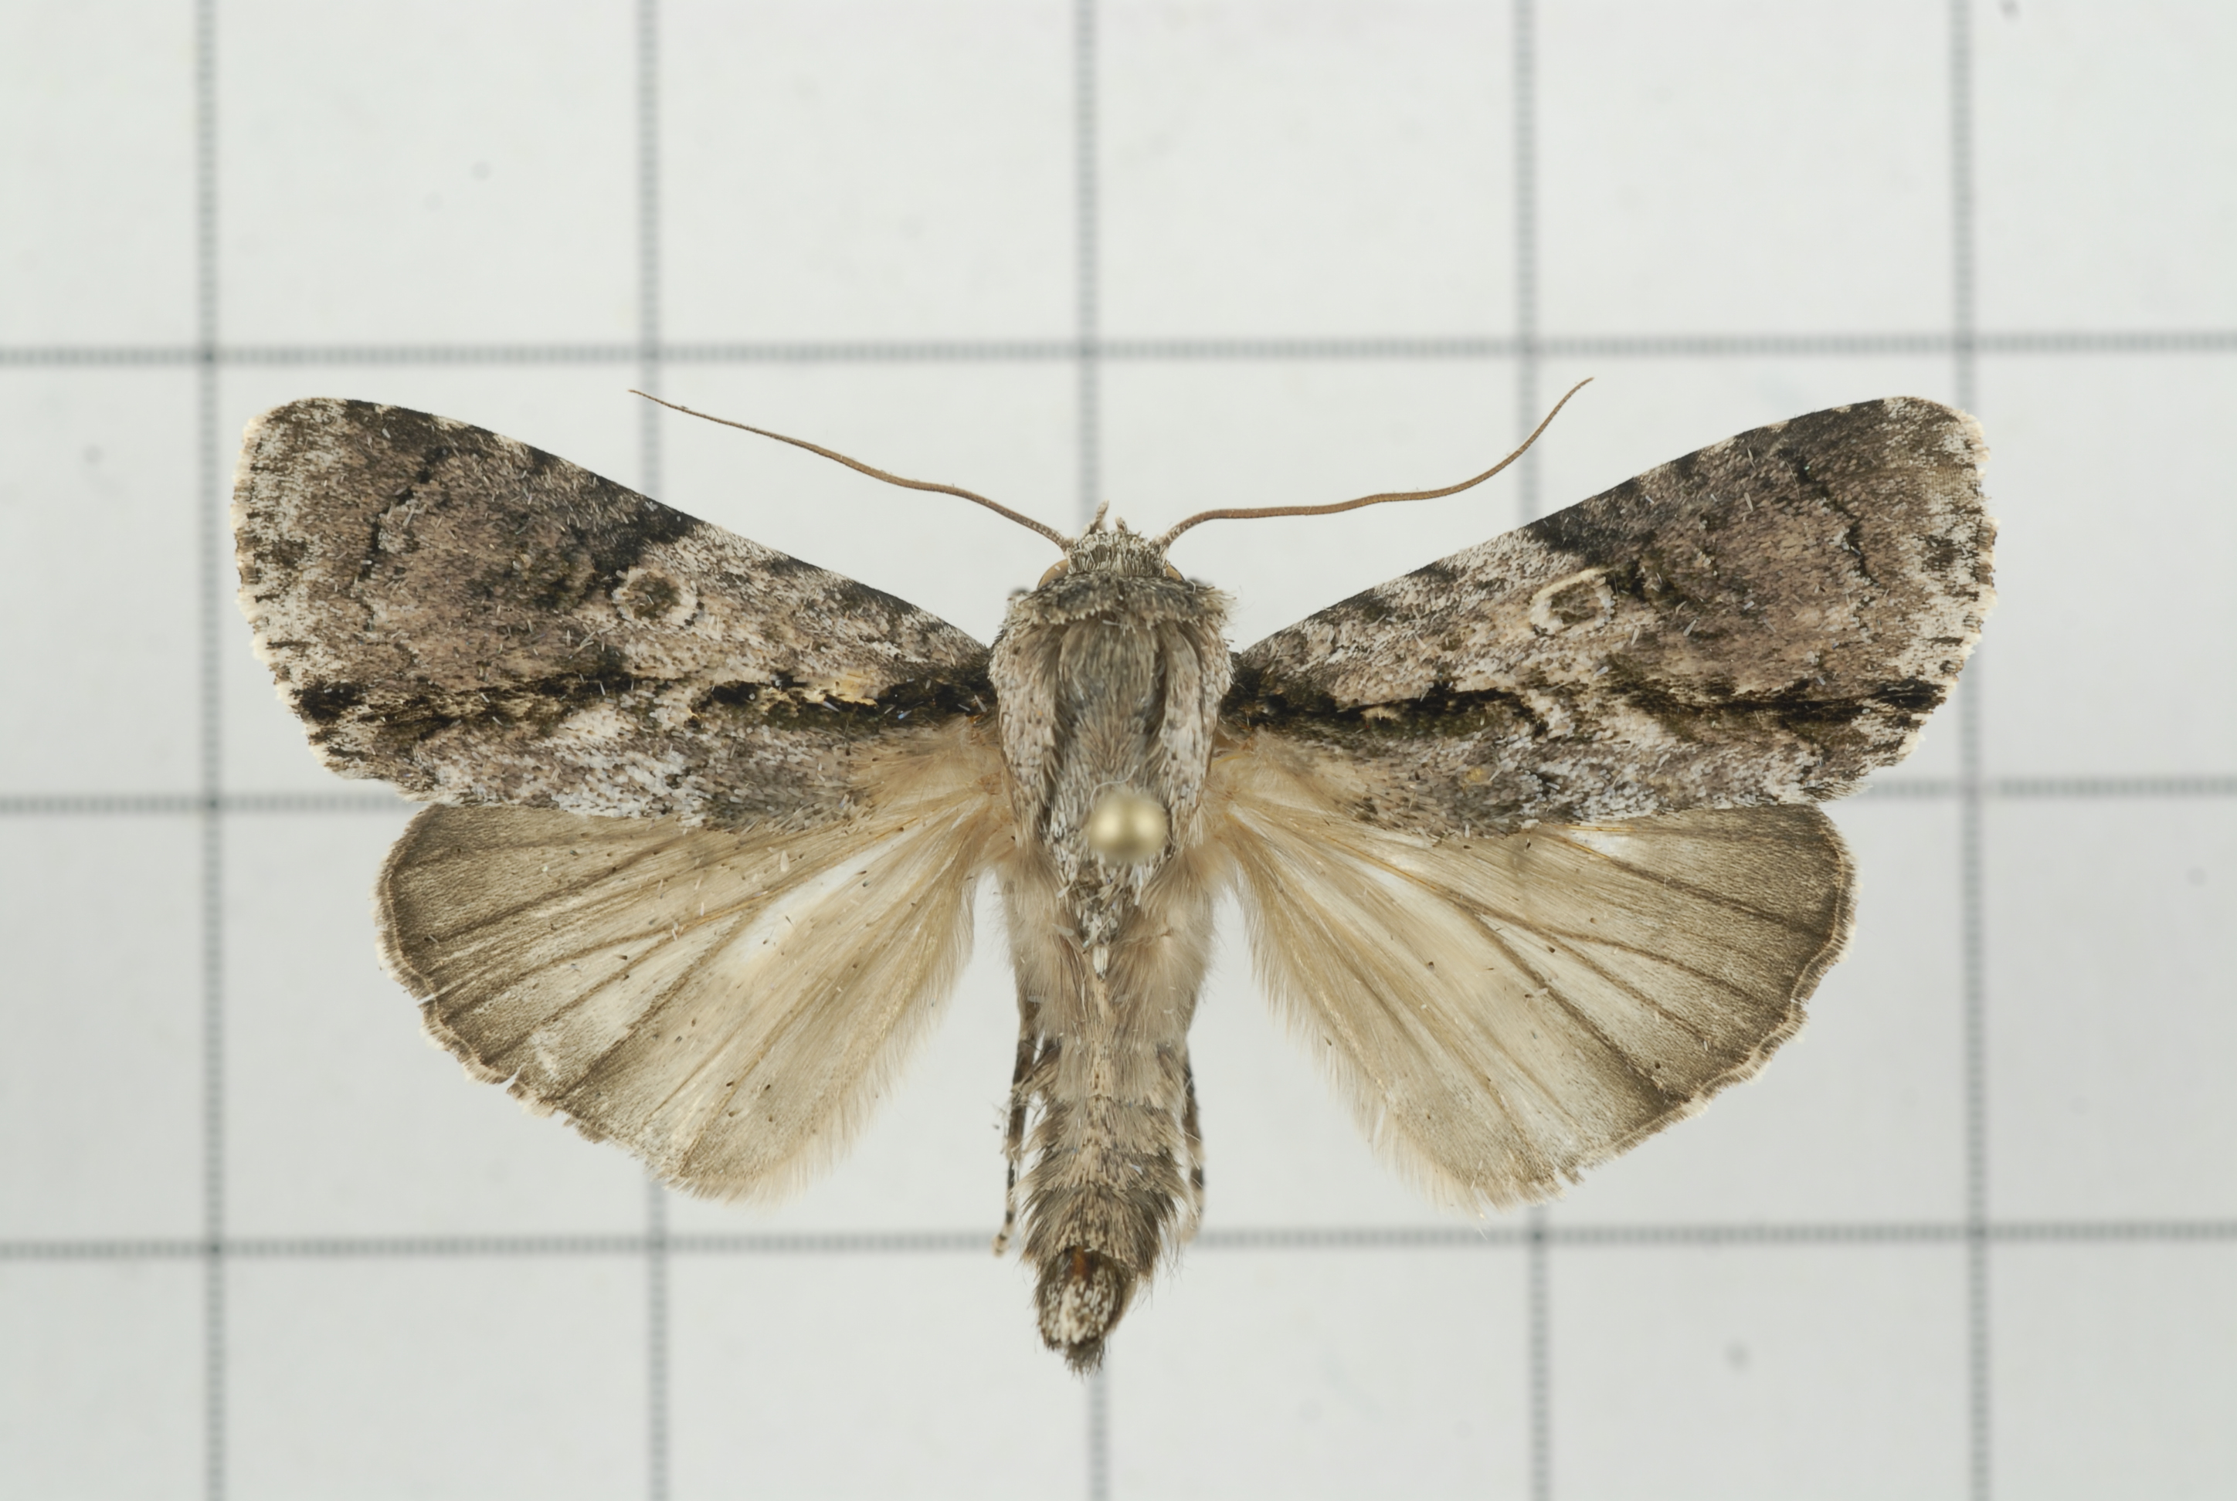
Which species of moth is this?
Fascionycta fasciata
